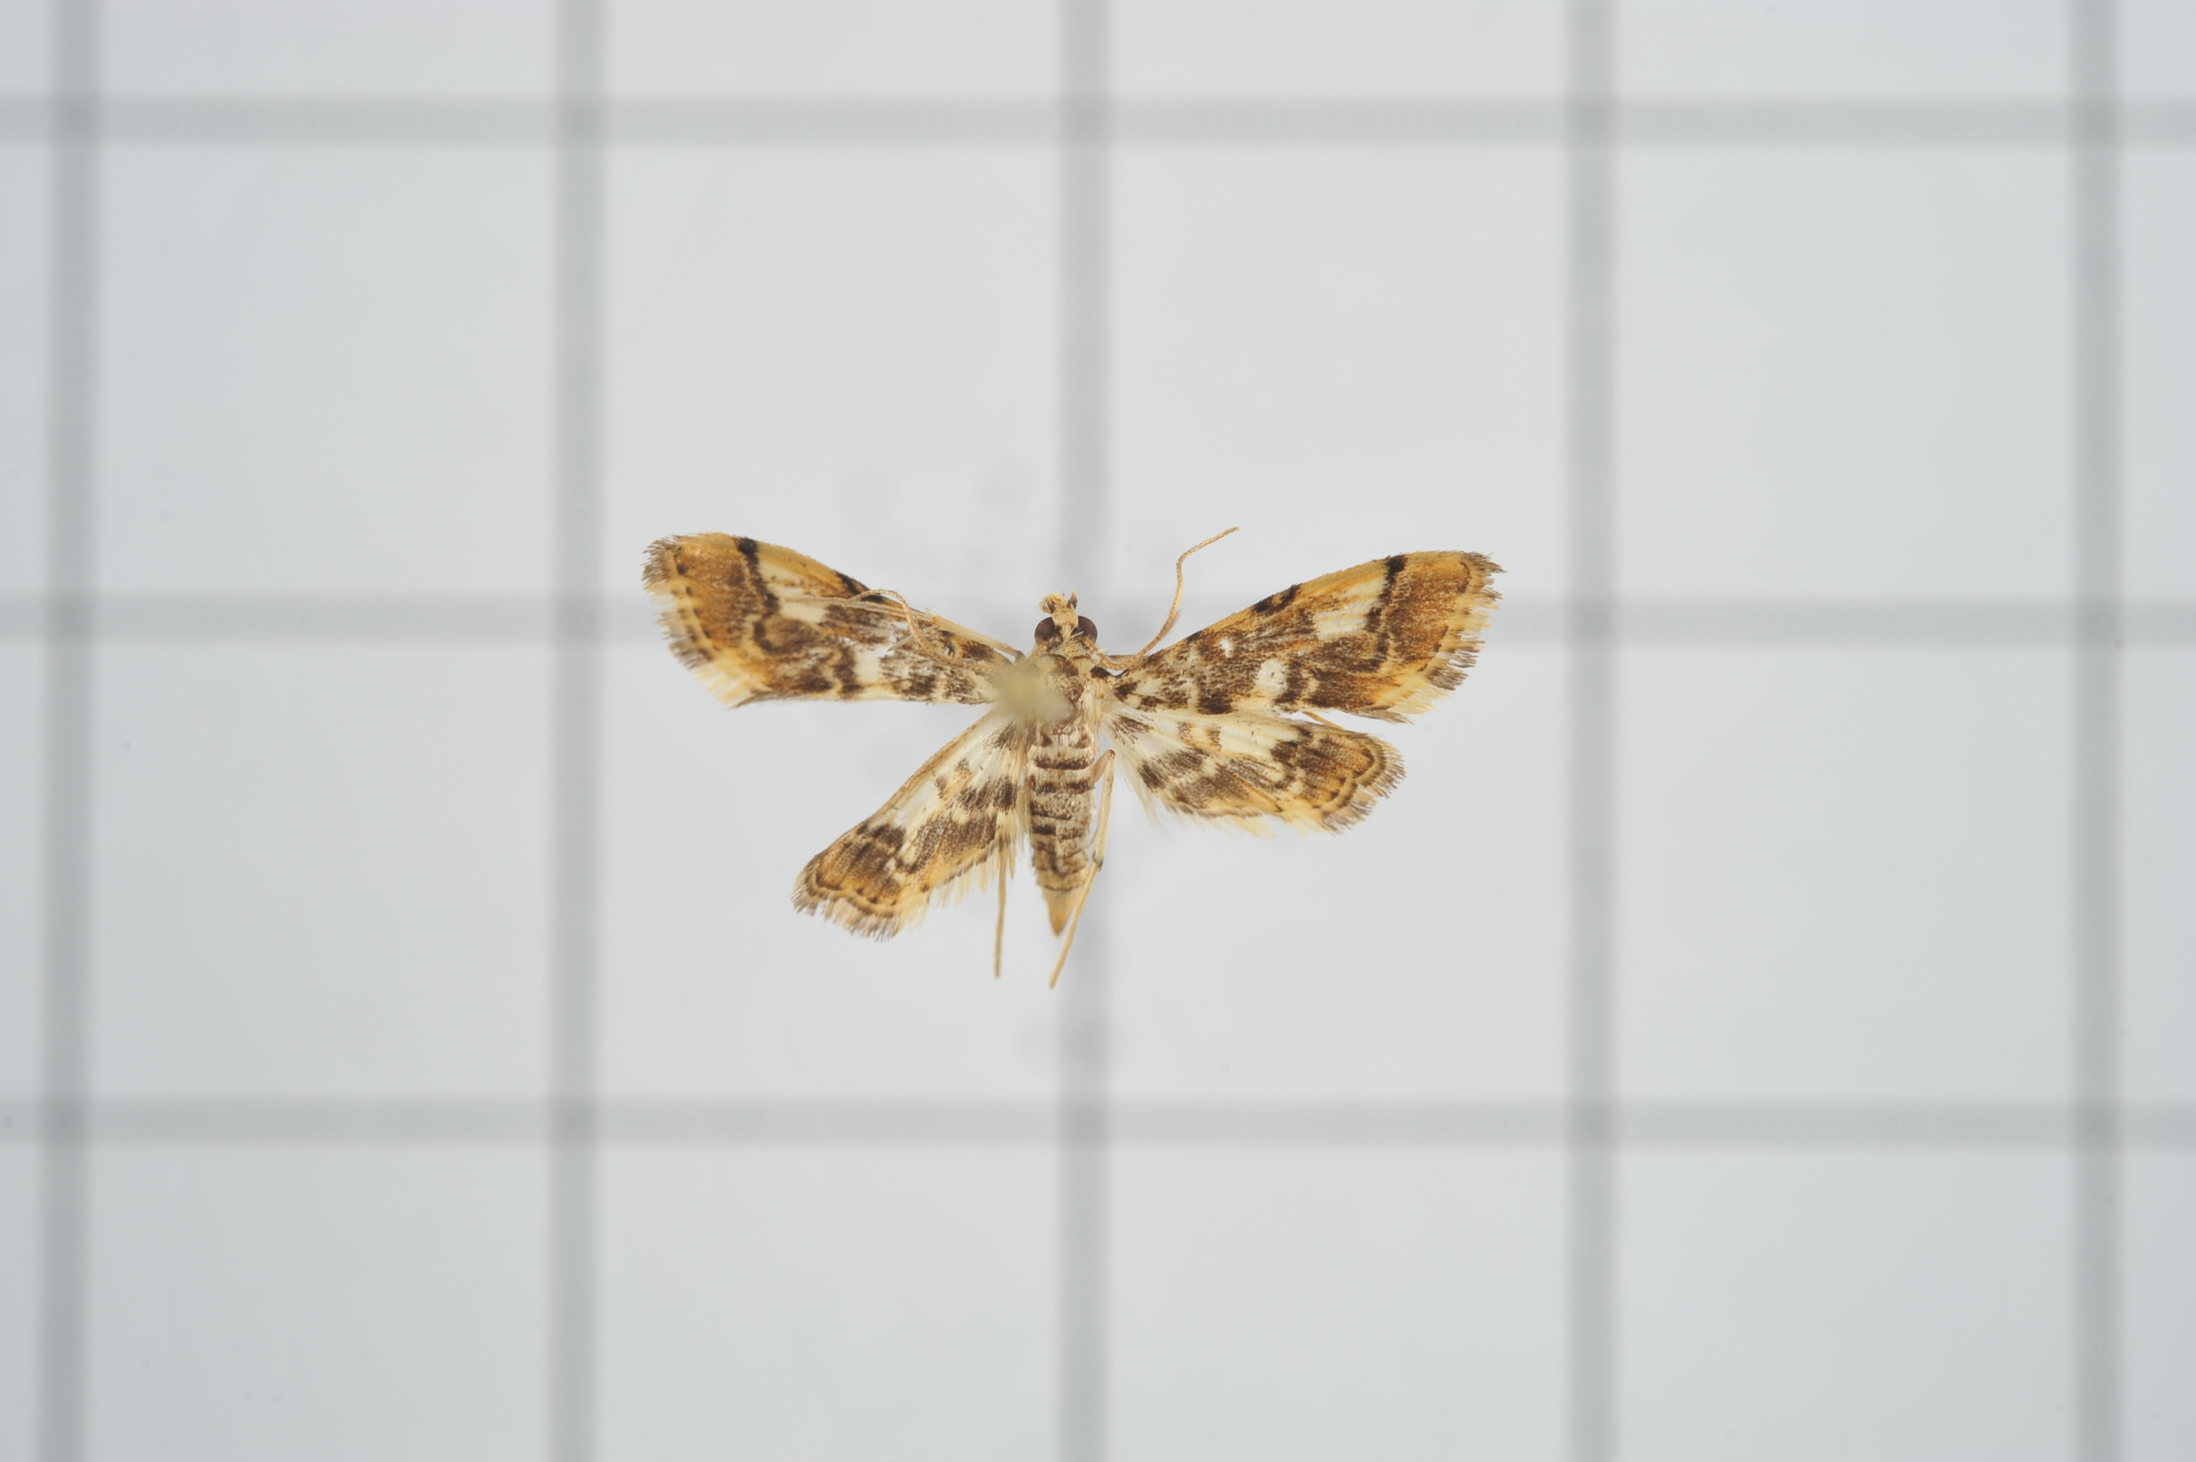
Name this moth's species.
Lamprosema commixta
